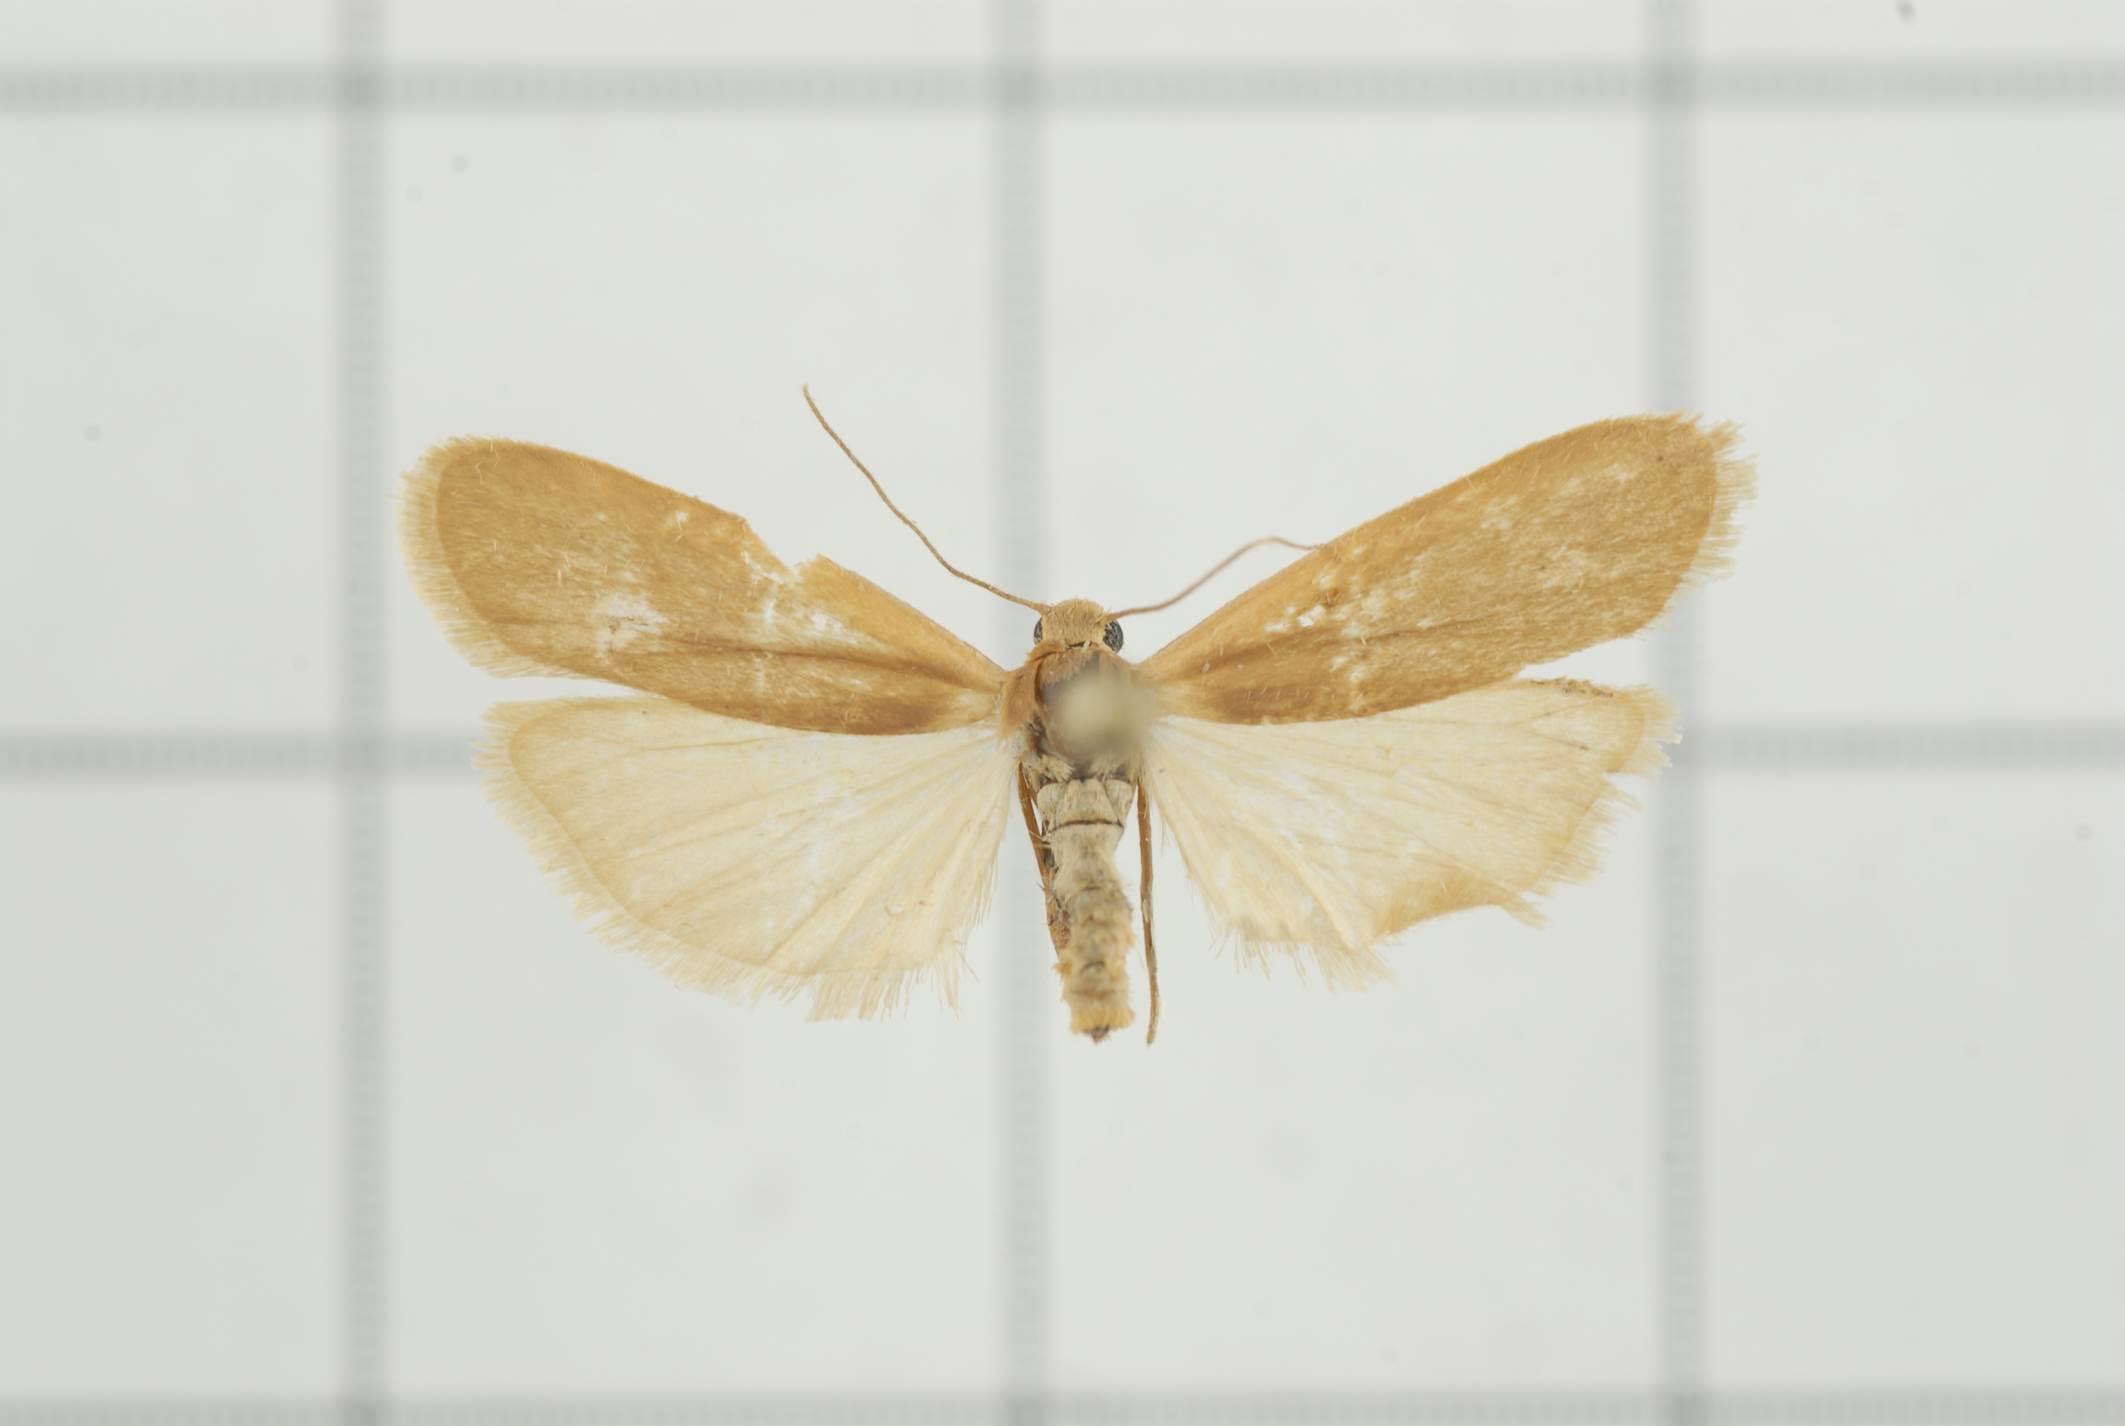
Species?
Danielithosia immaculata
